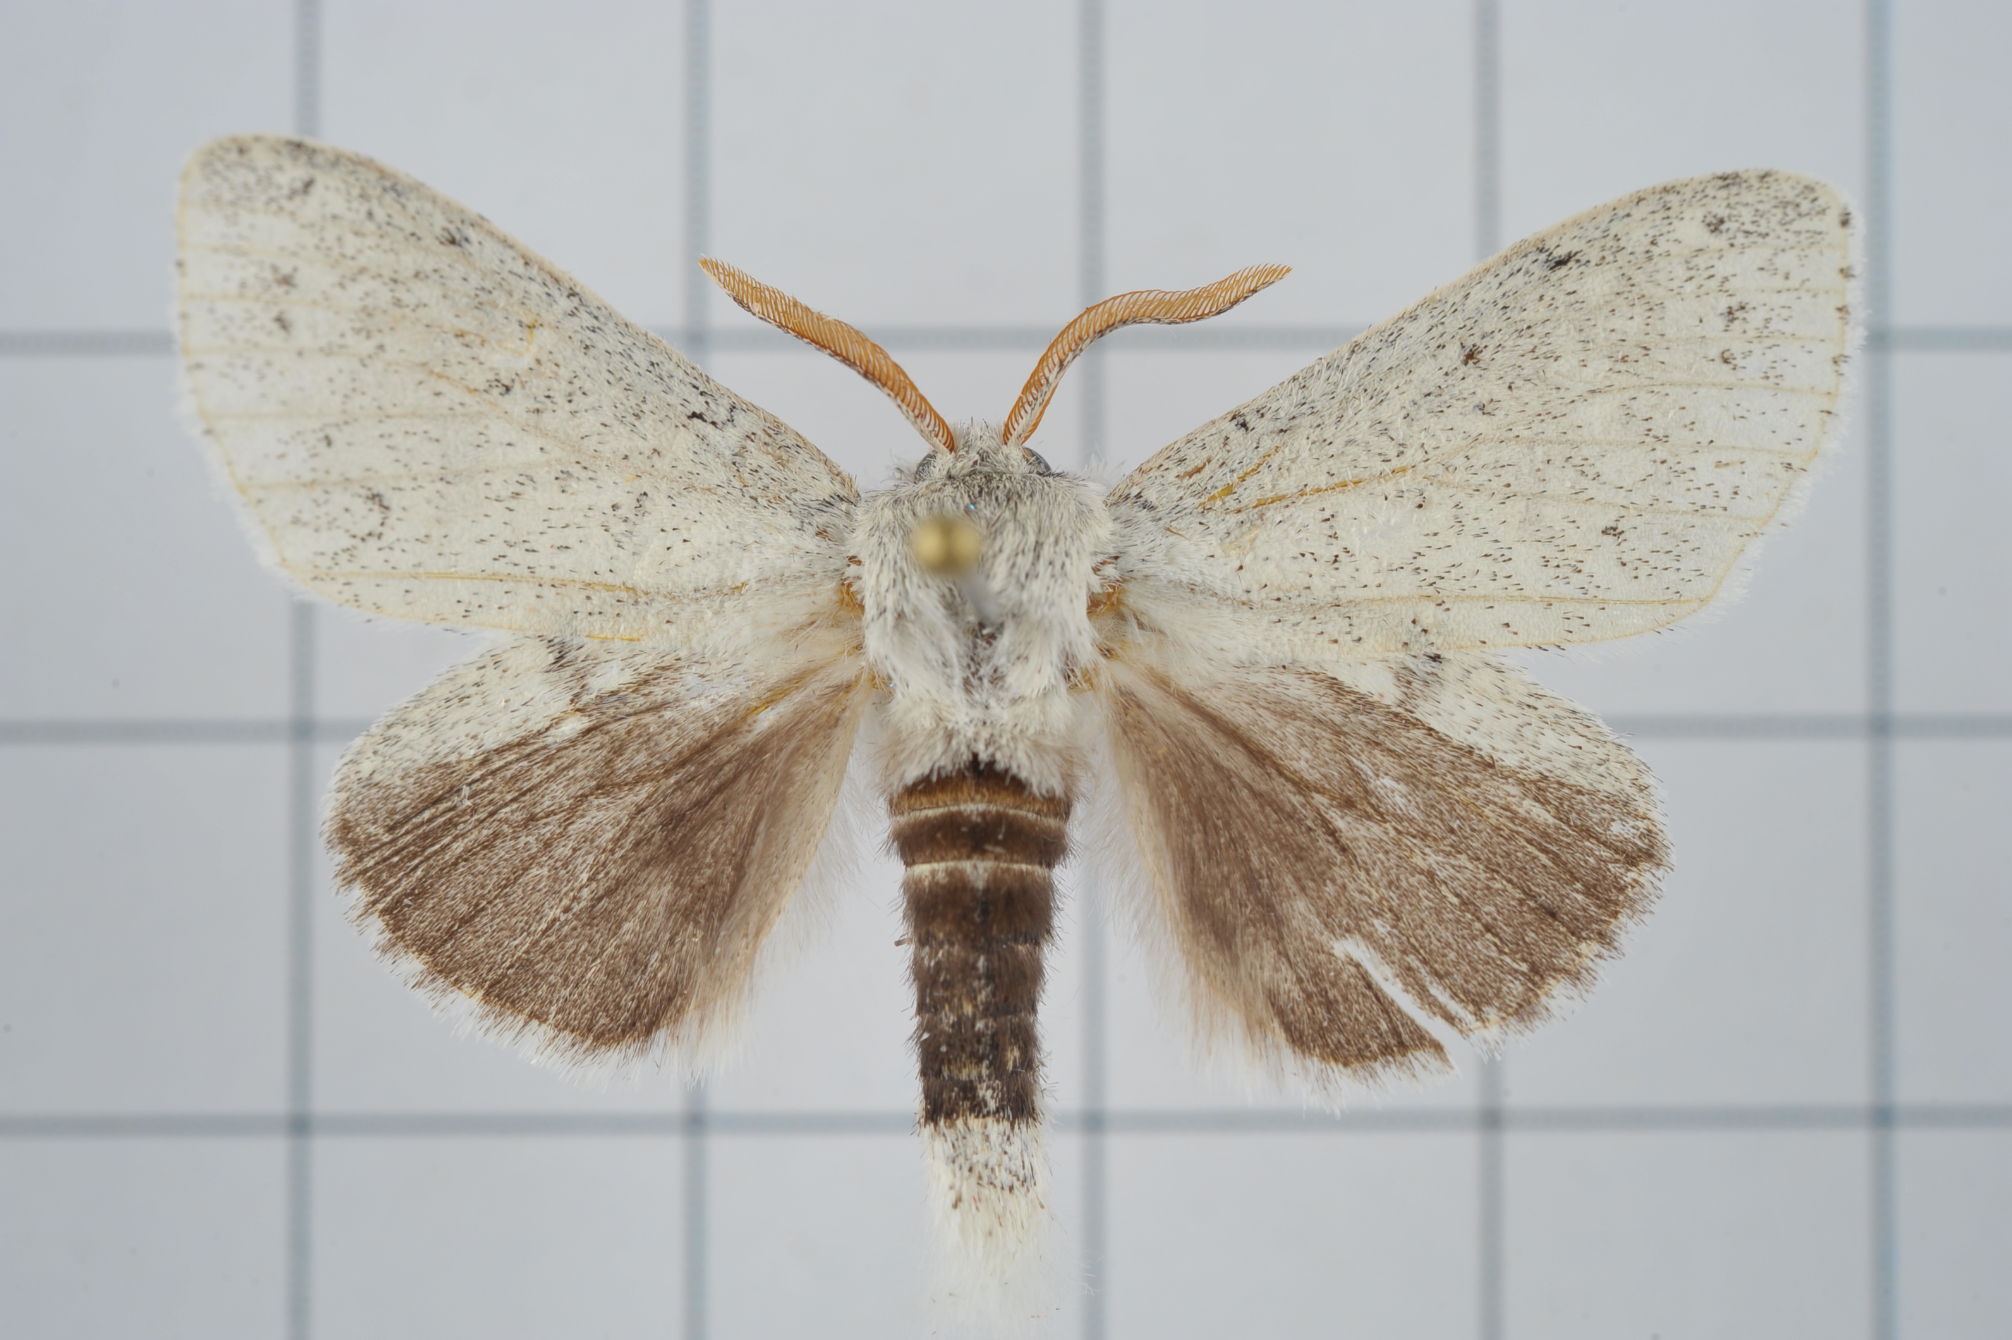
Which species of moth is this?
Cnethodonta grisescens baibarana
